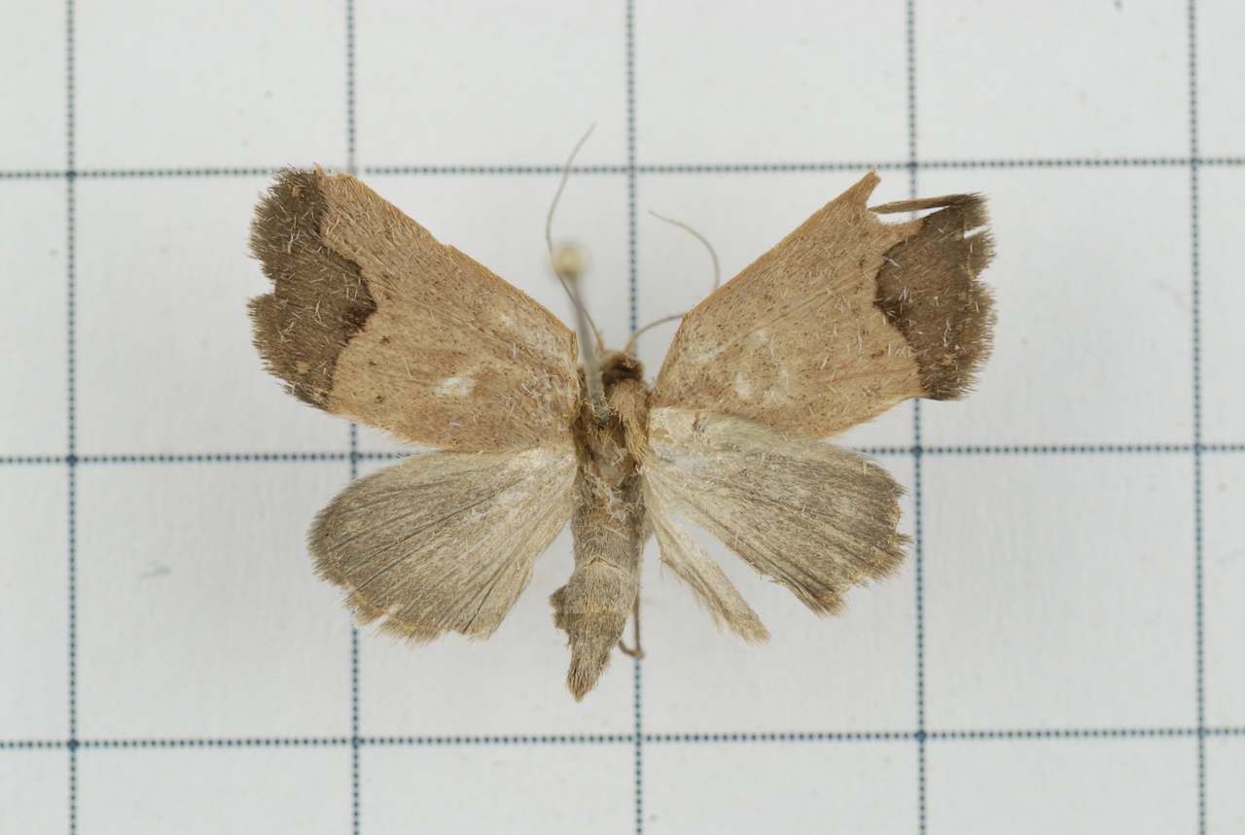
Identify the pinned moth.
Bocula diffisa
